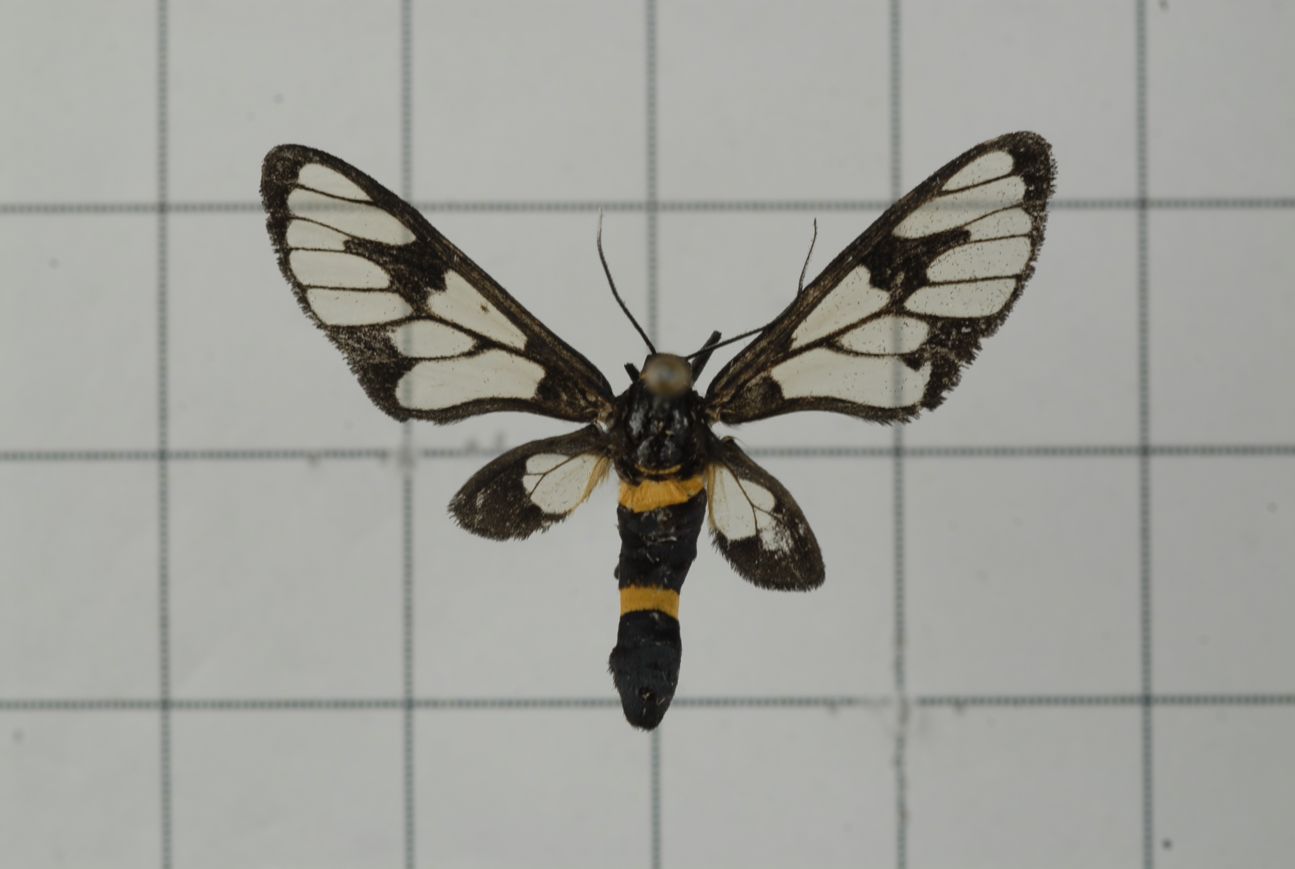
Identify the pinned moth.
Syntomoides imaon
